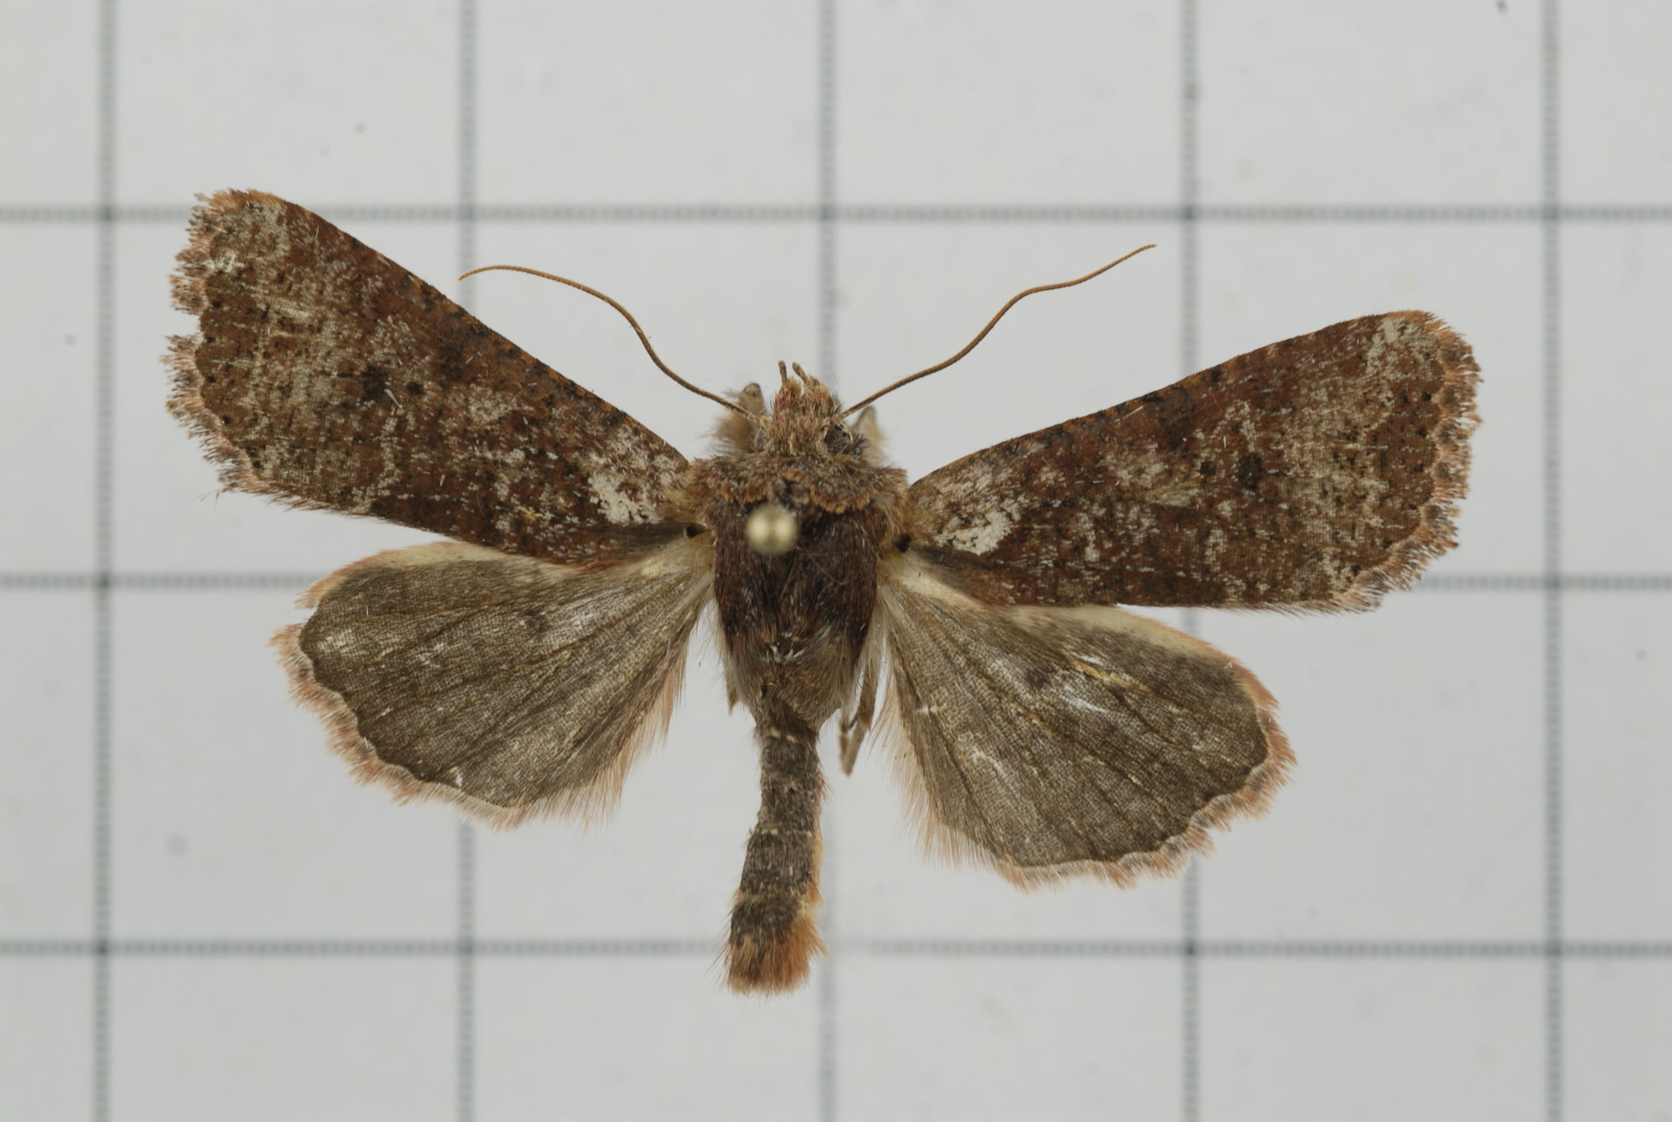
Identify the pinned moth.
Rhynchaglaea taiwana
